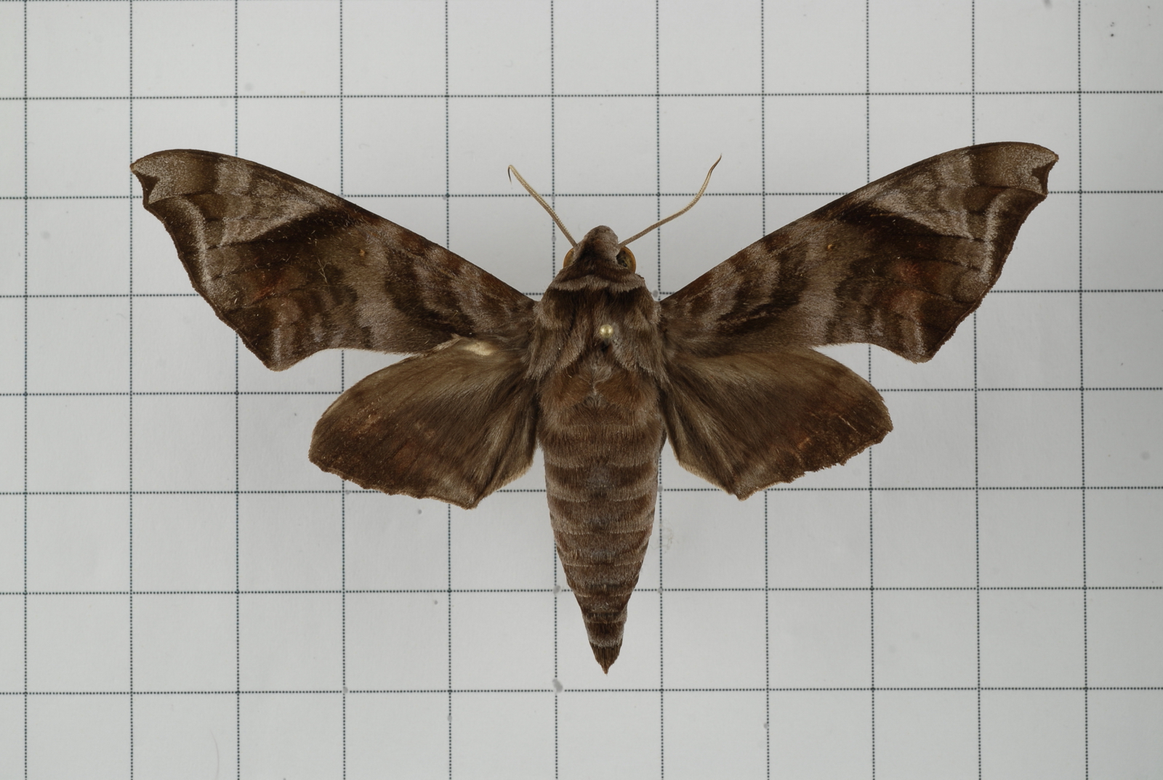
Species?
Acosmeryx castanea
